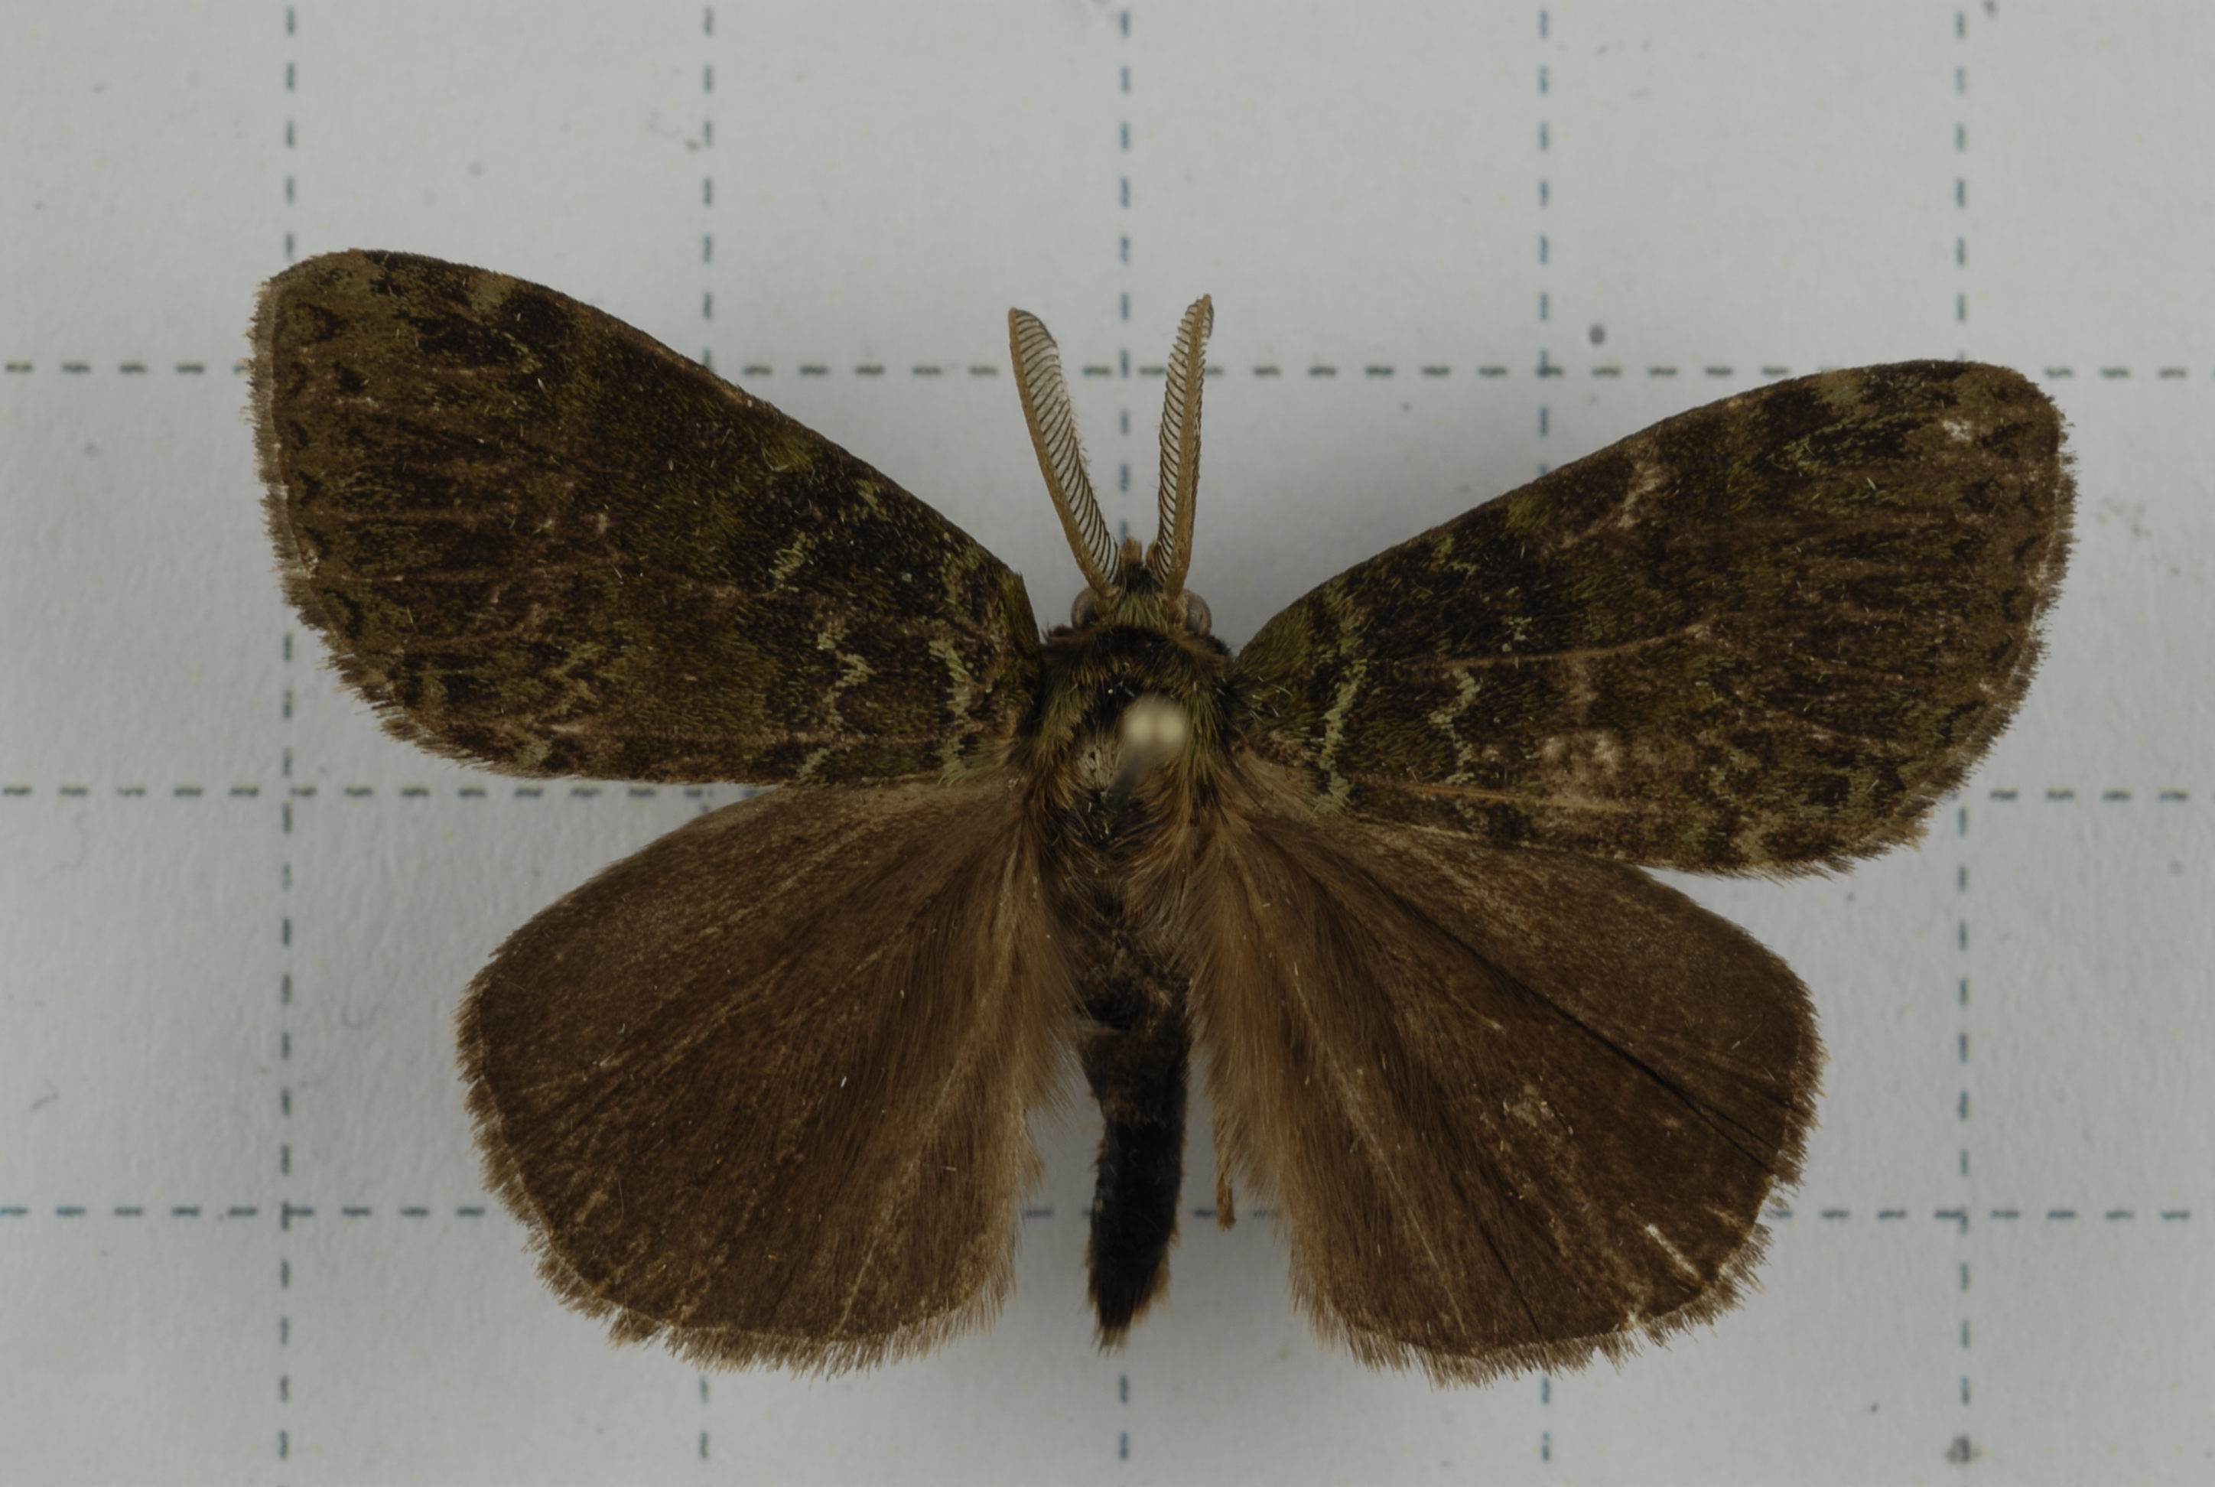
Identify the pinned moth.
Ilema olivacea
